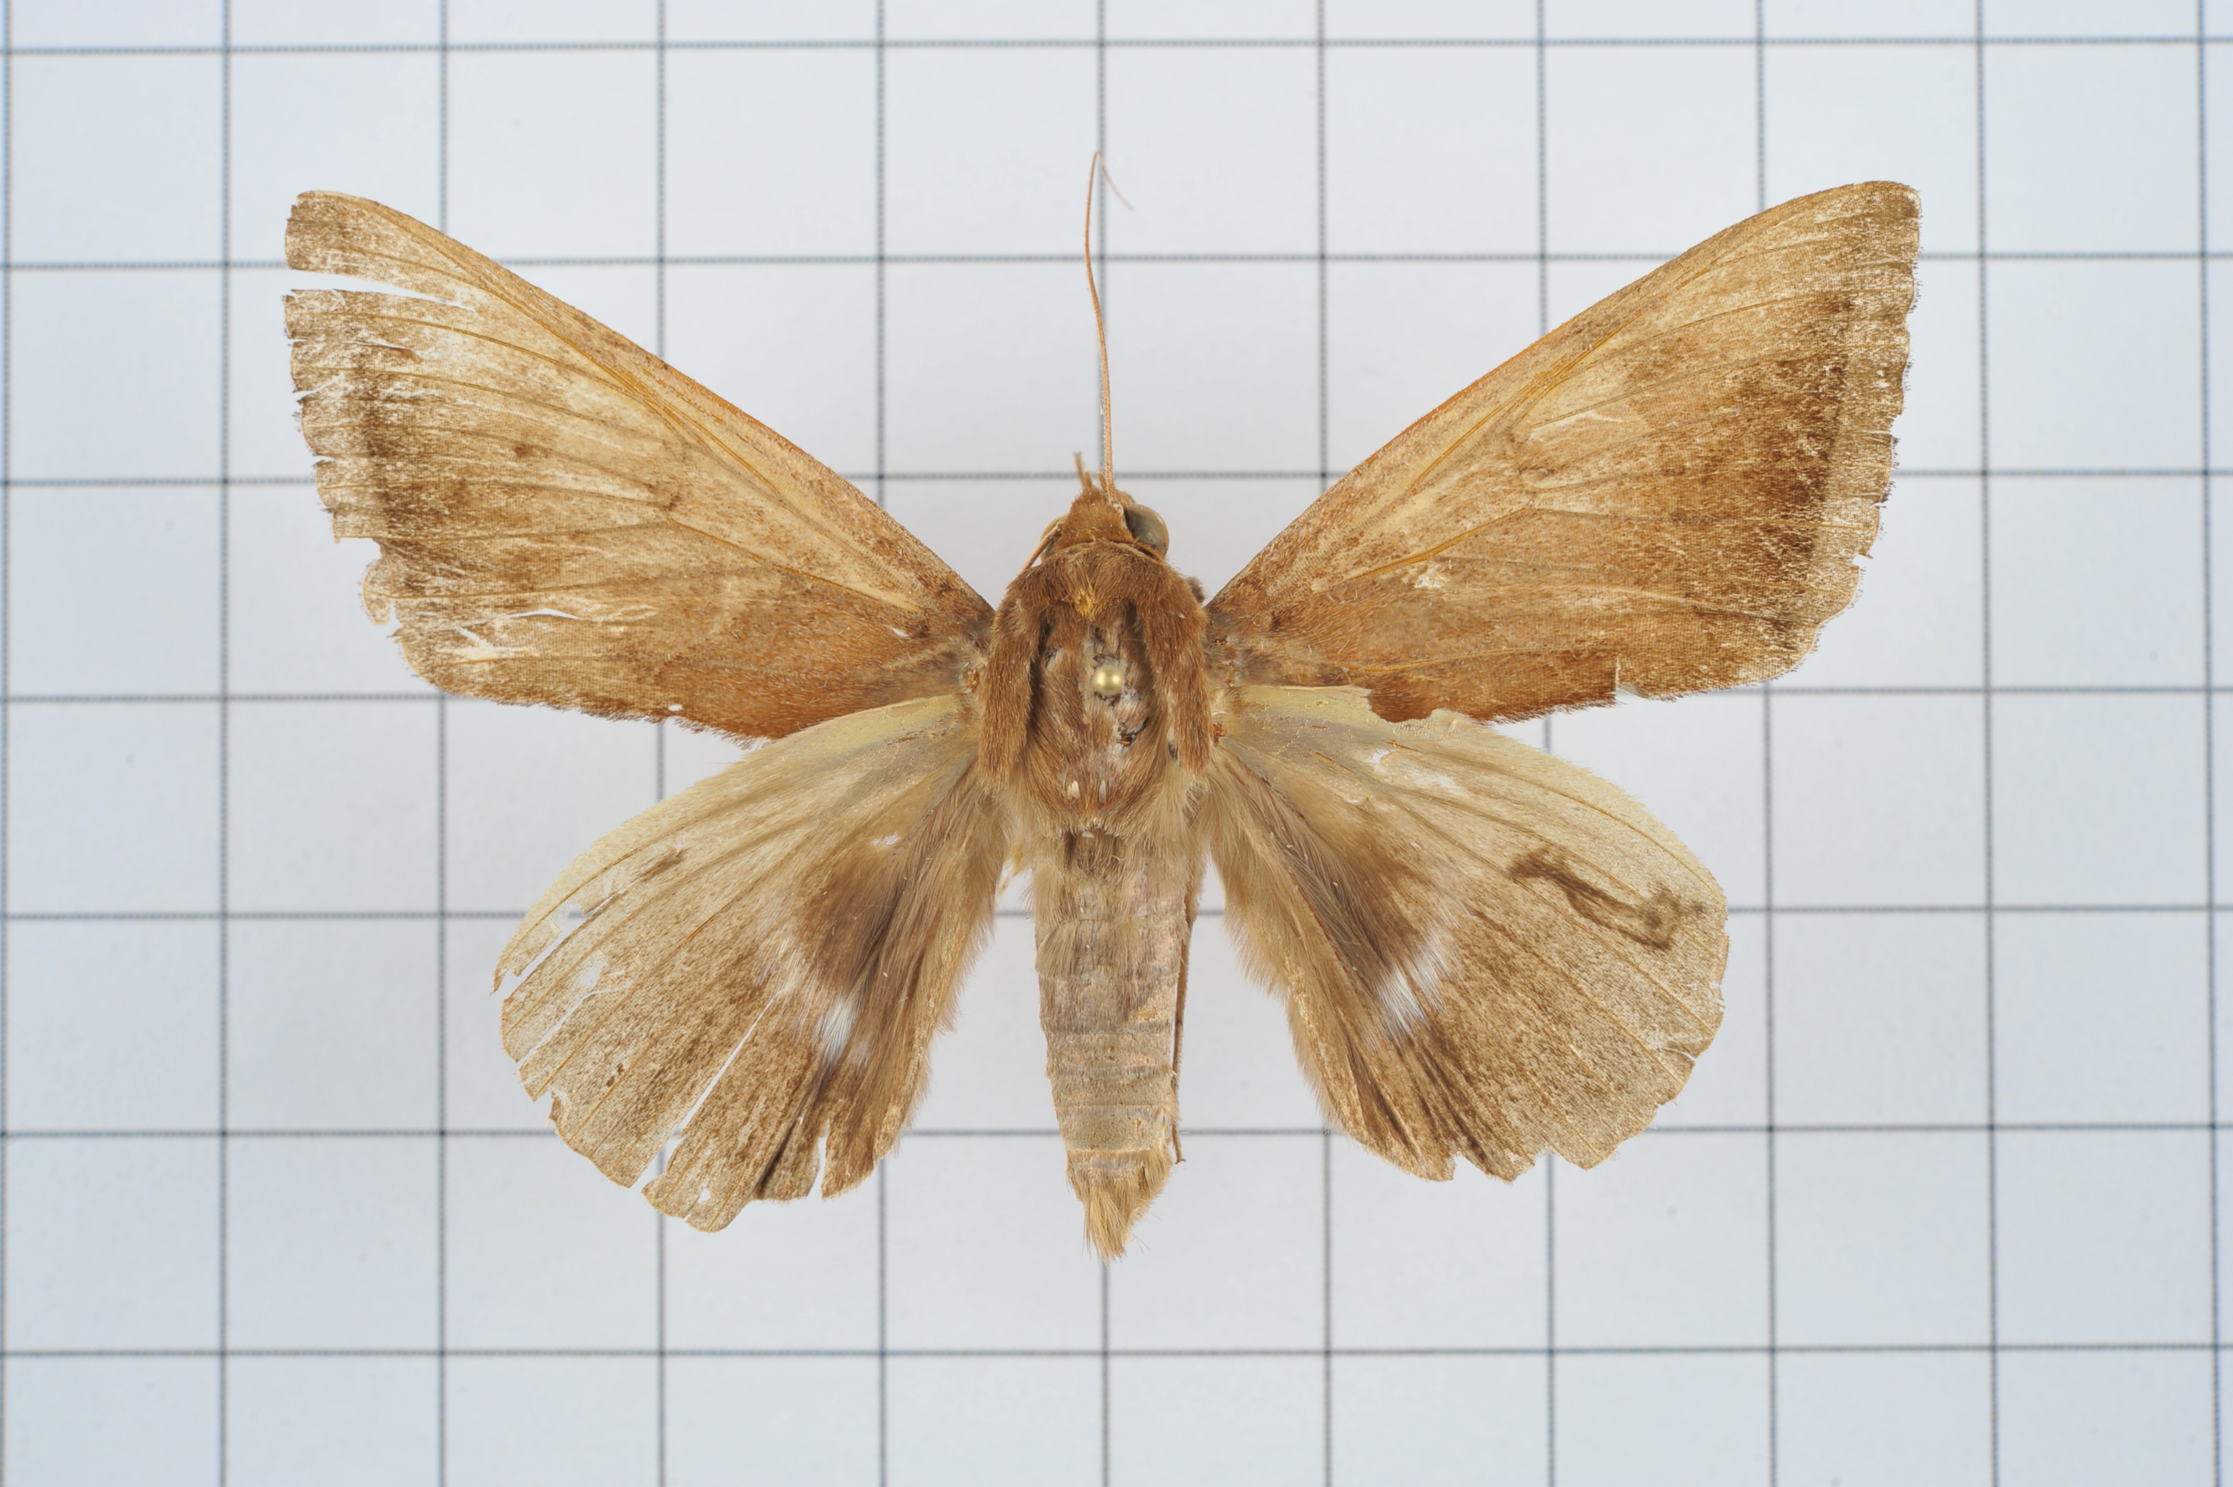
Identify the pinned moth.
Artena dotata
